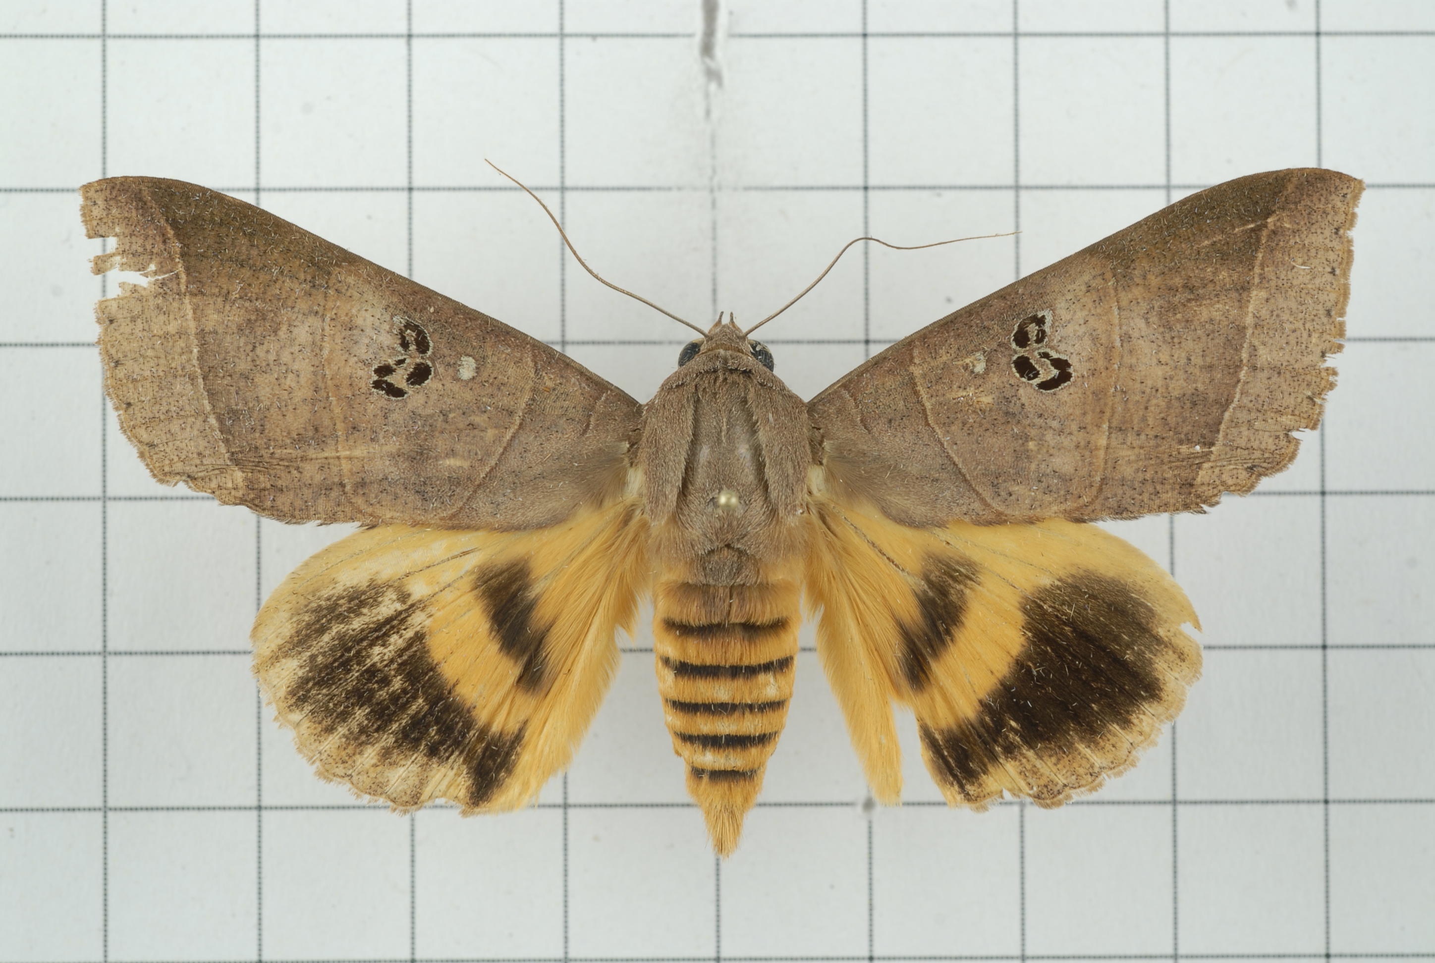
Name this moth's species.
Thyas coronata
